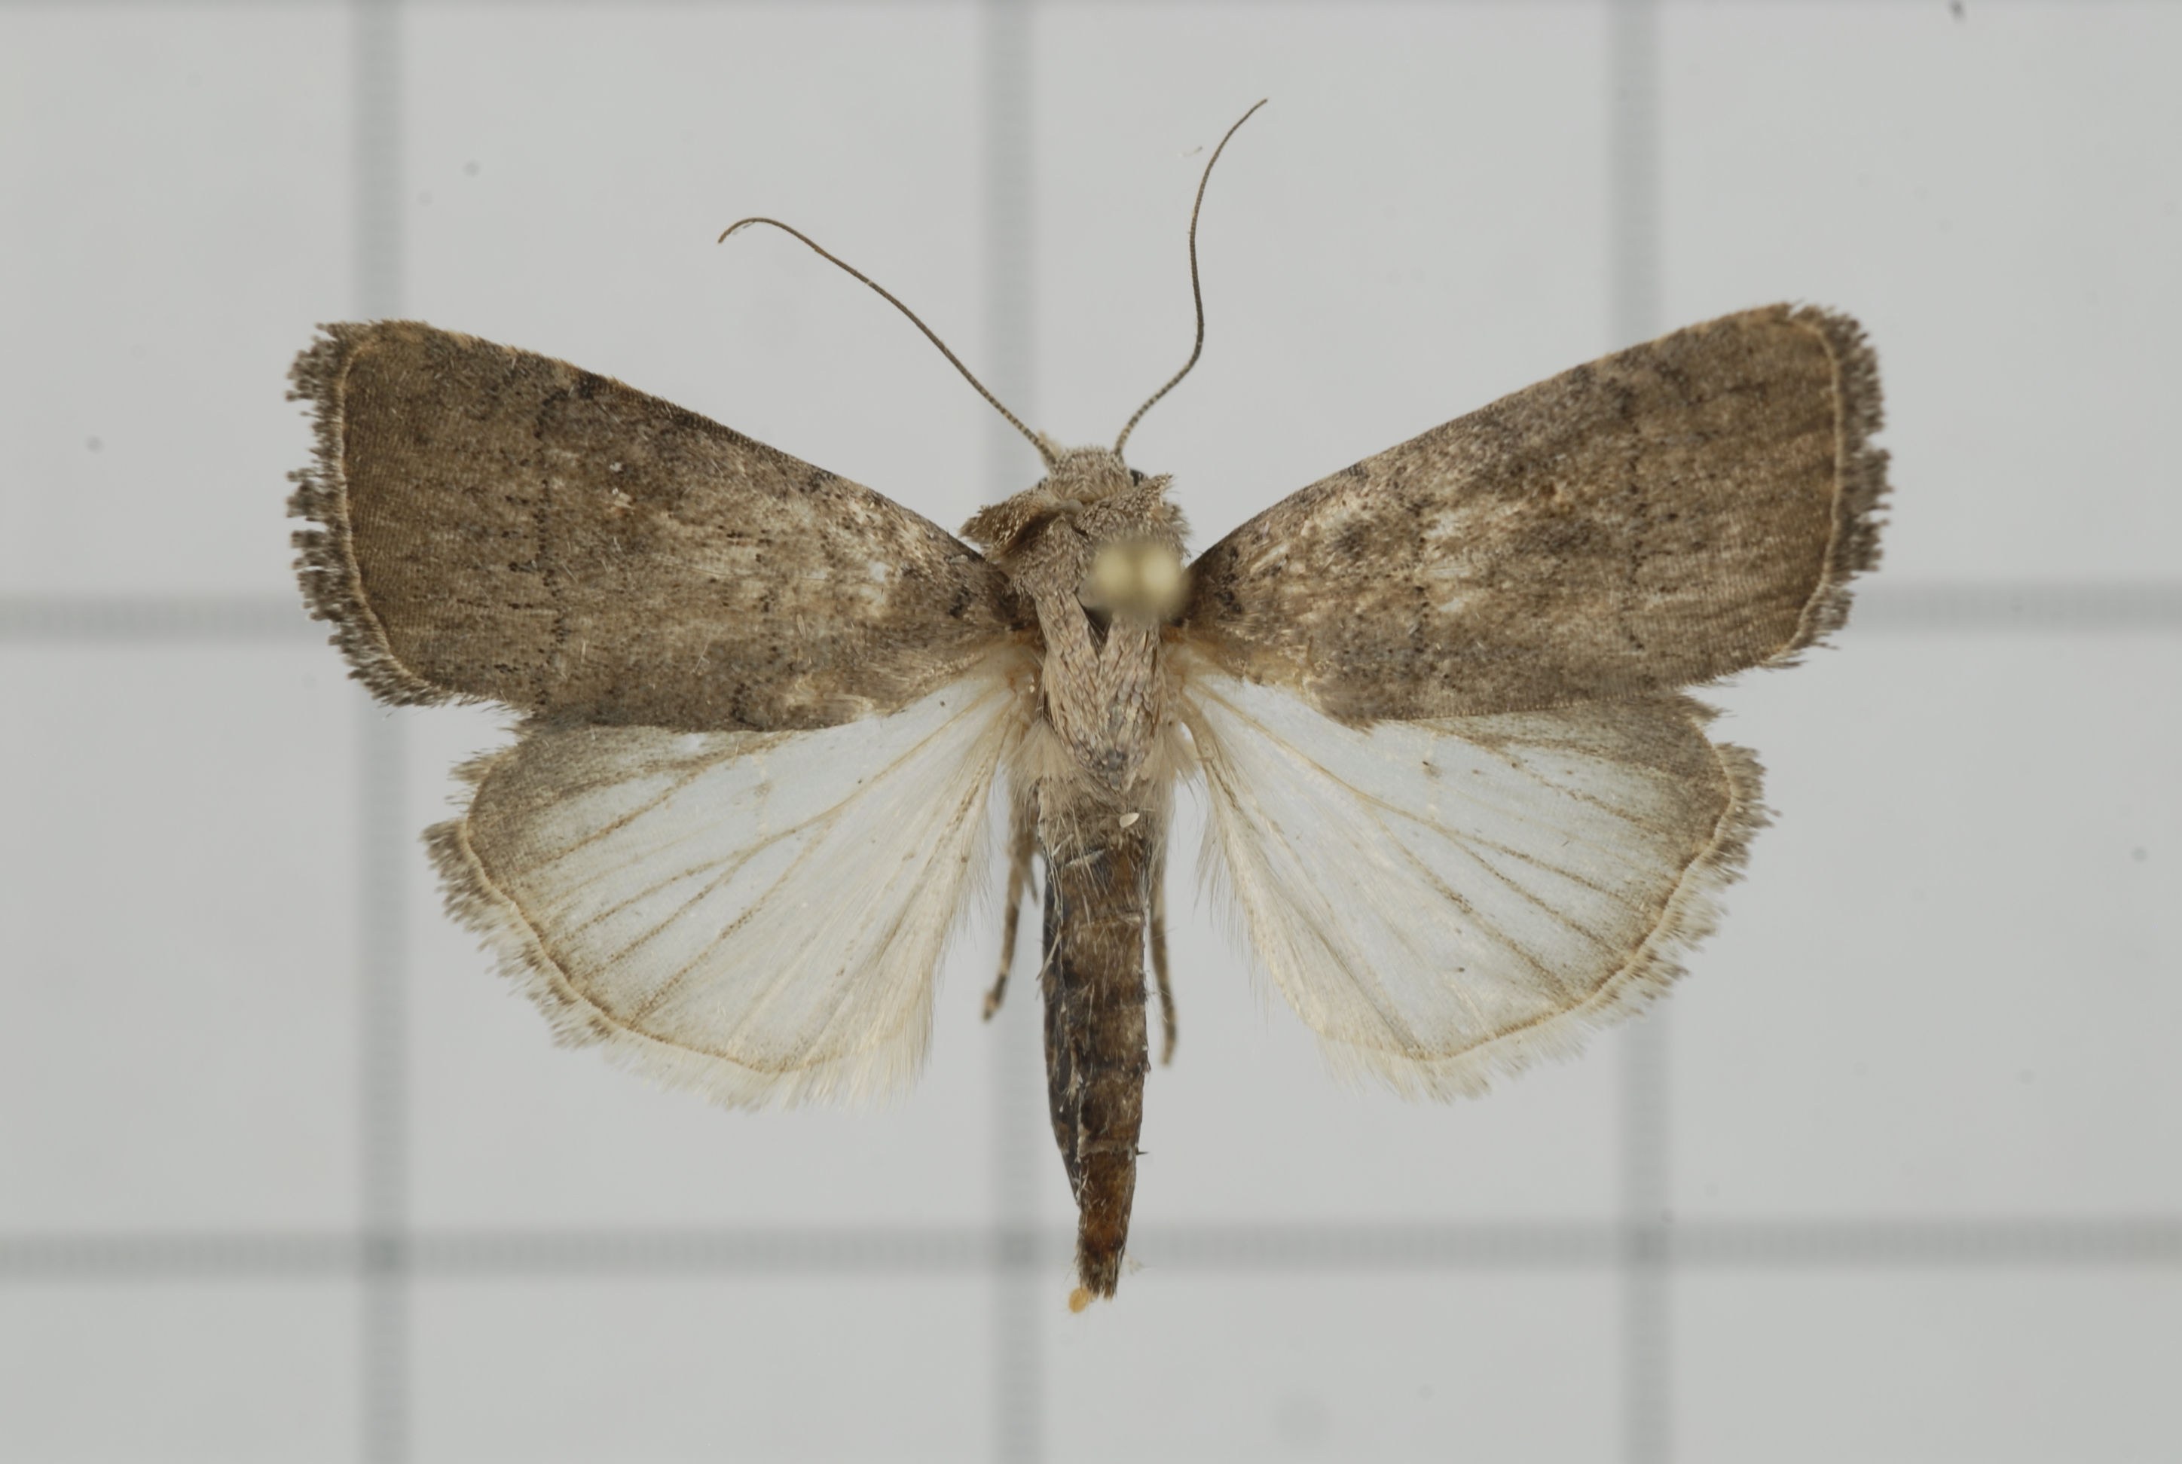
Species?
Athetis cognata
